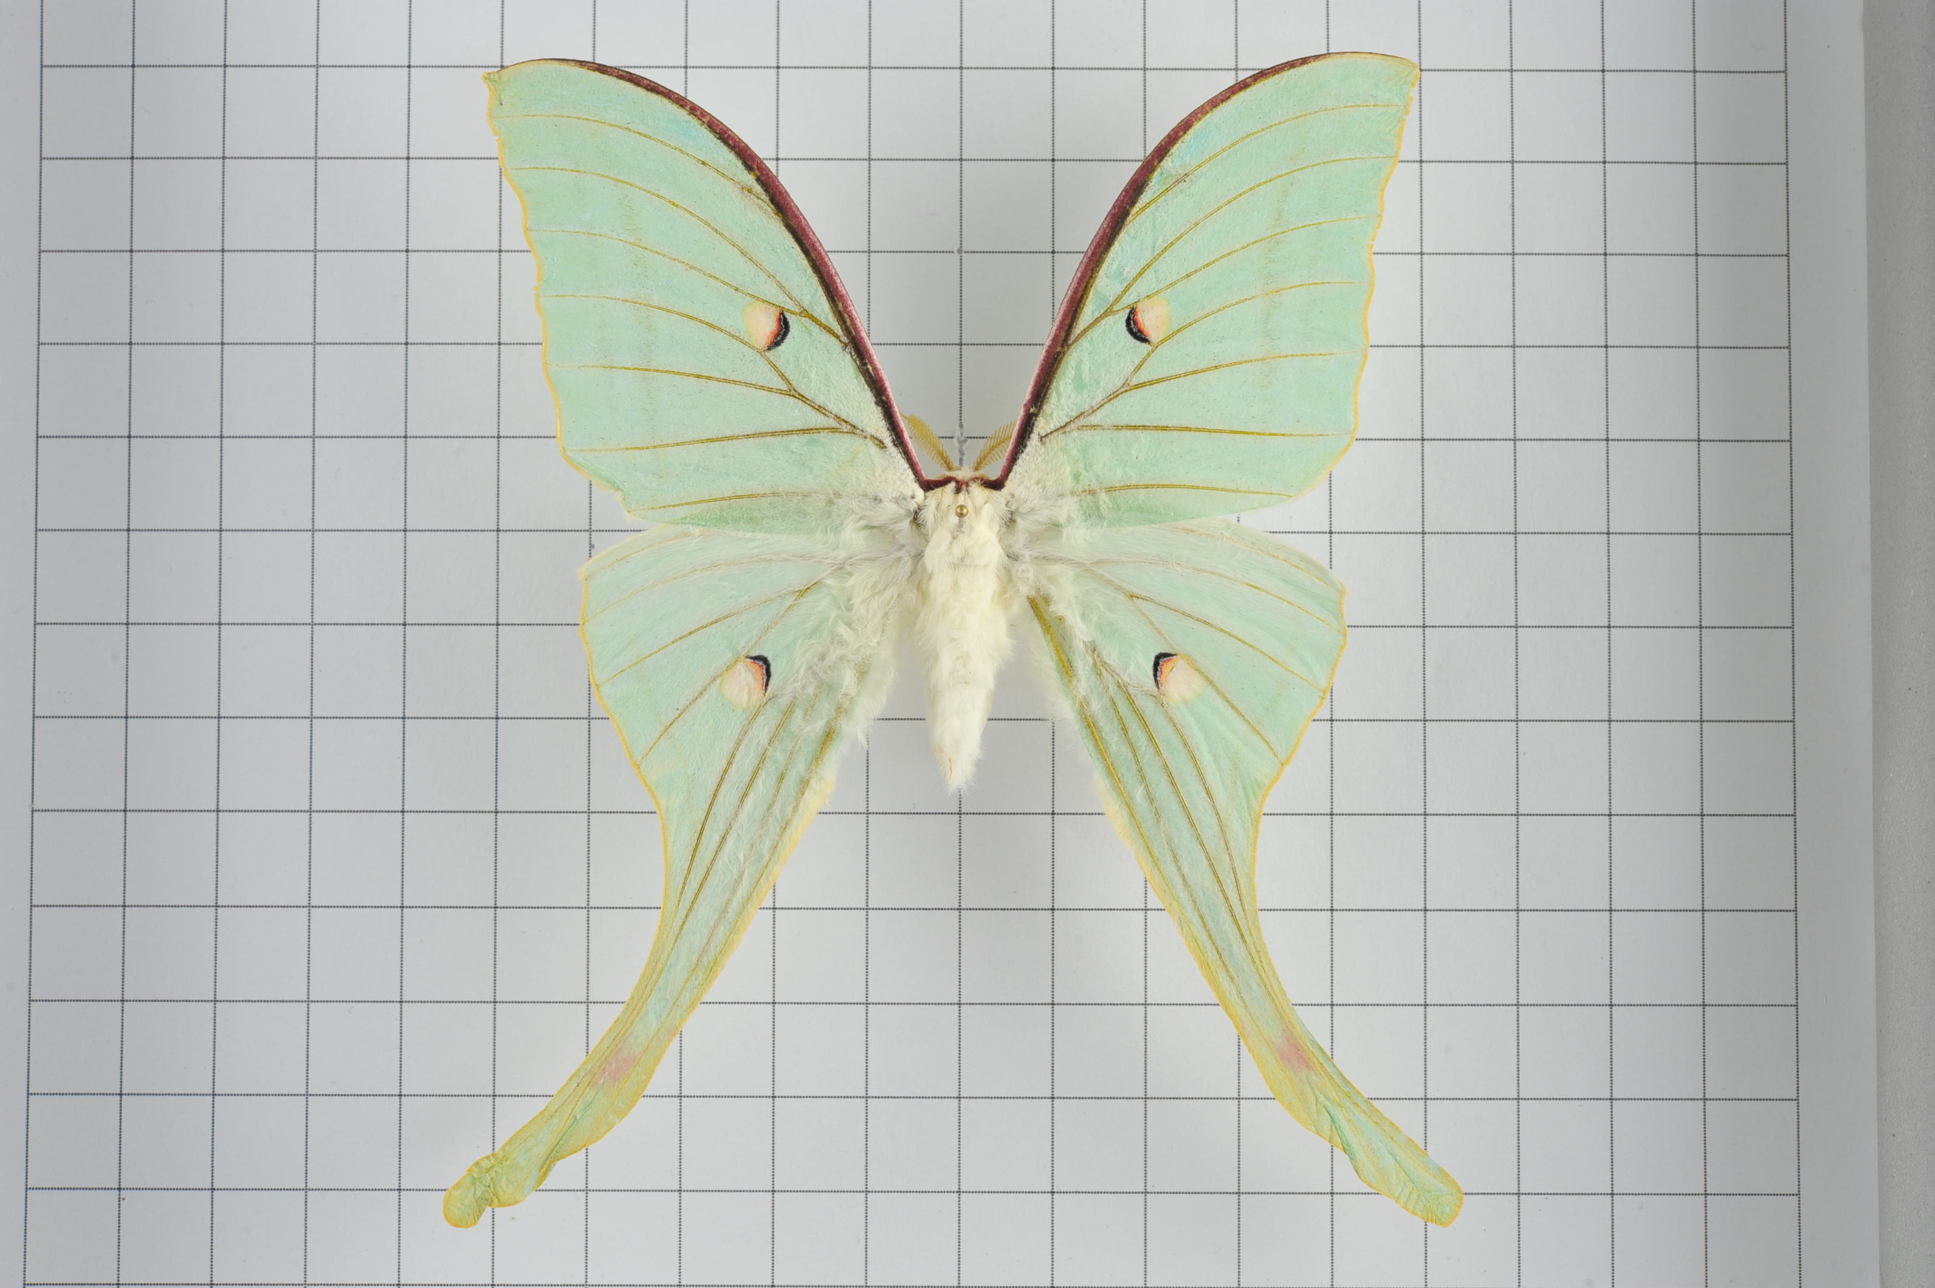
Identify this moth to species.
Actias ningpoana ningtaiwana
